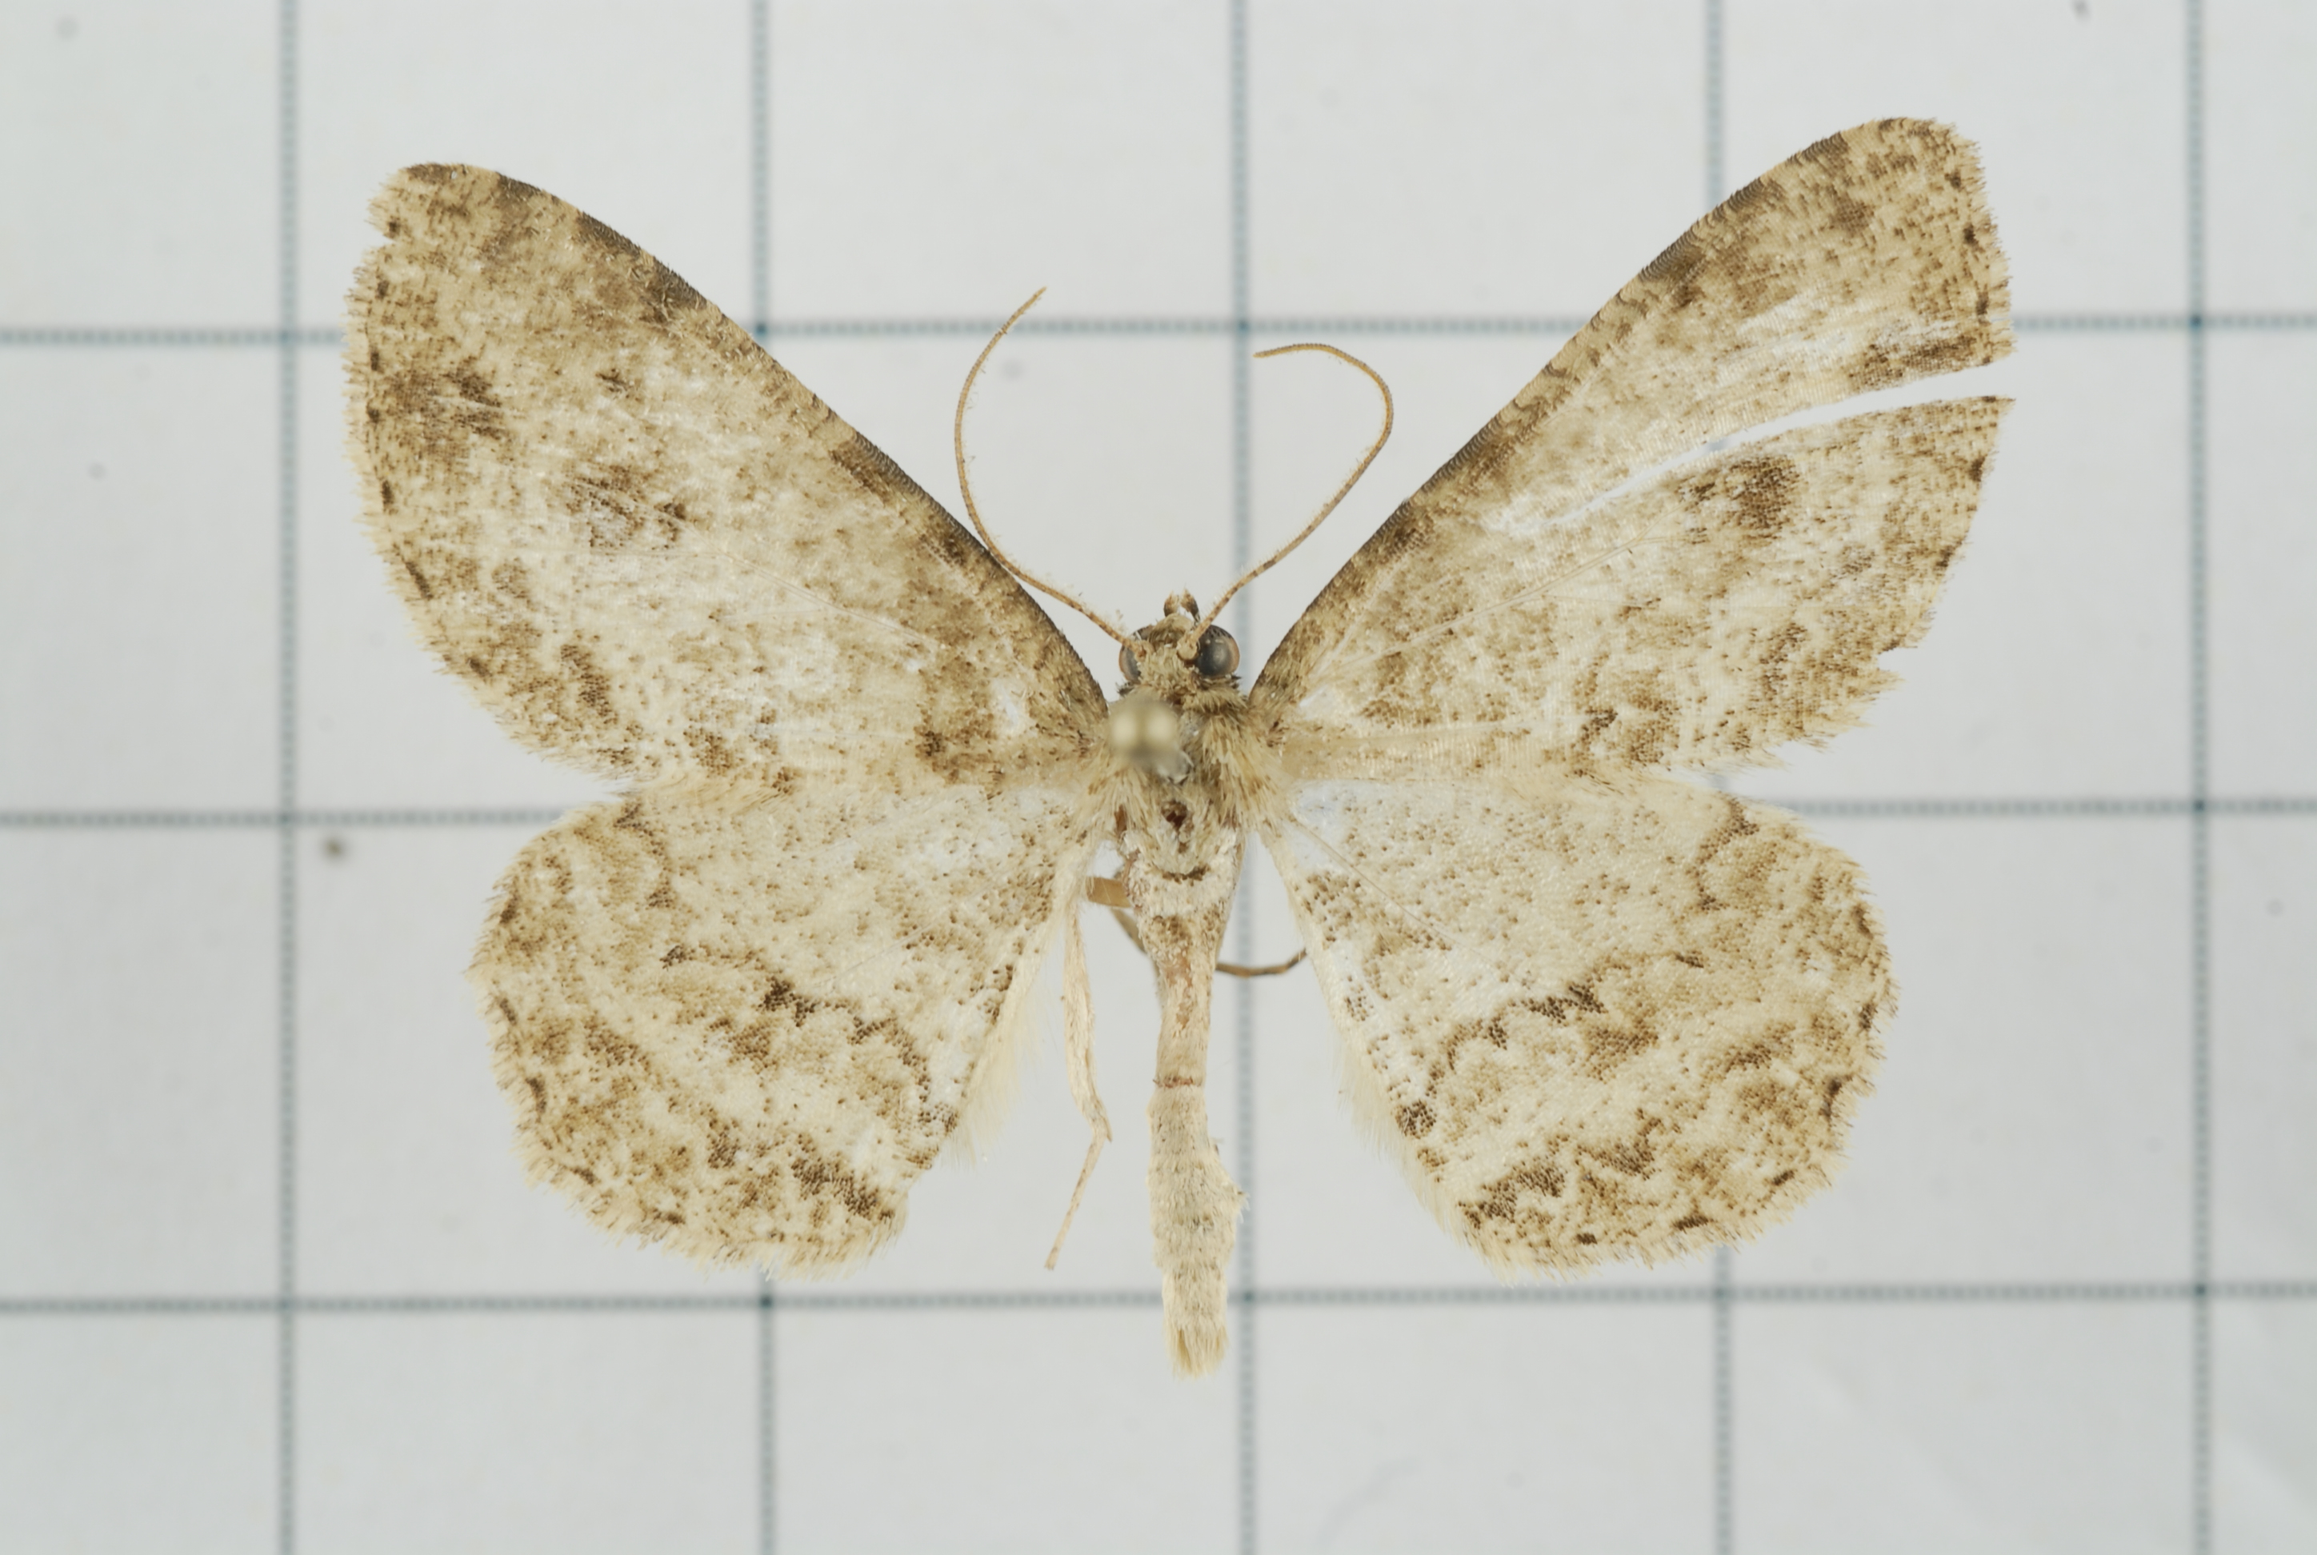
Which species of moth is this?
Ectropis excellens
